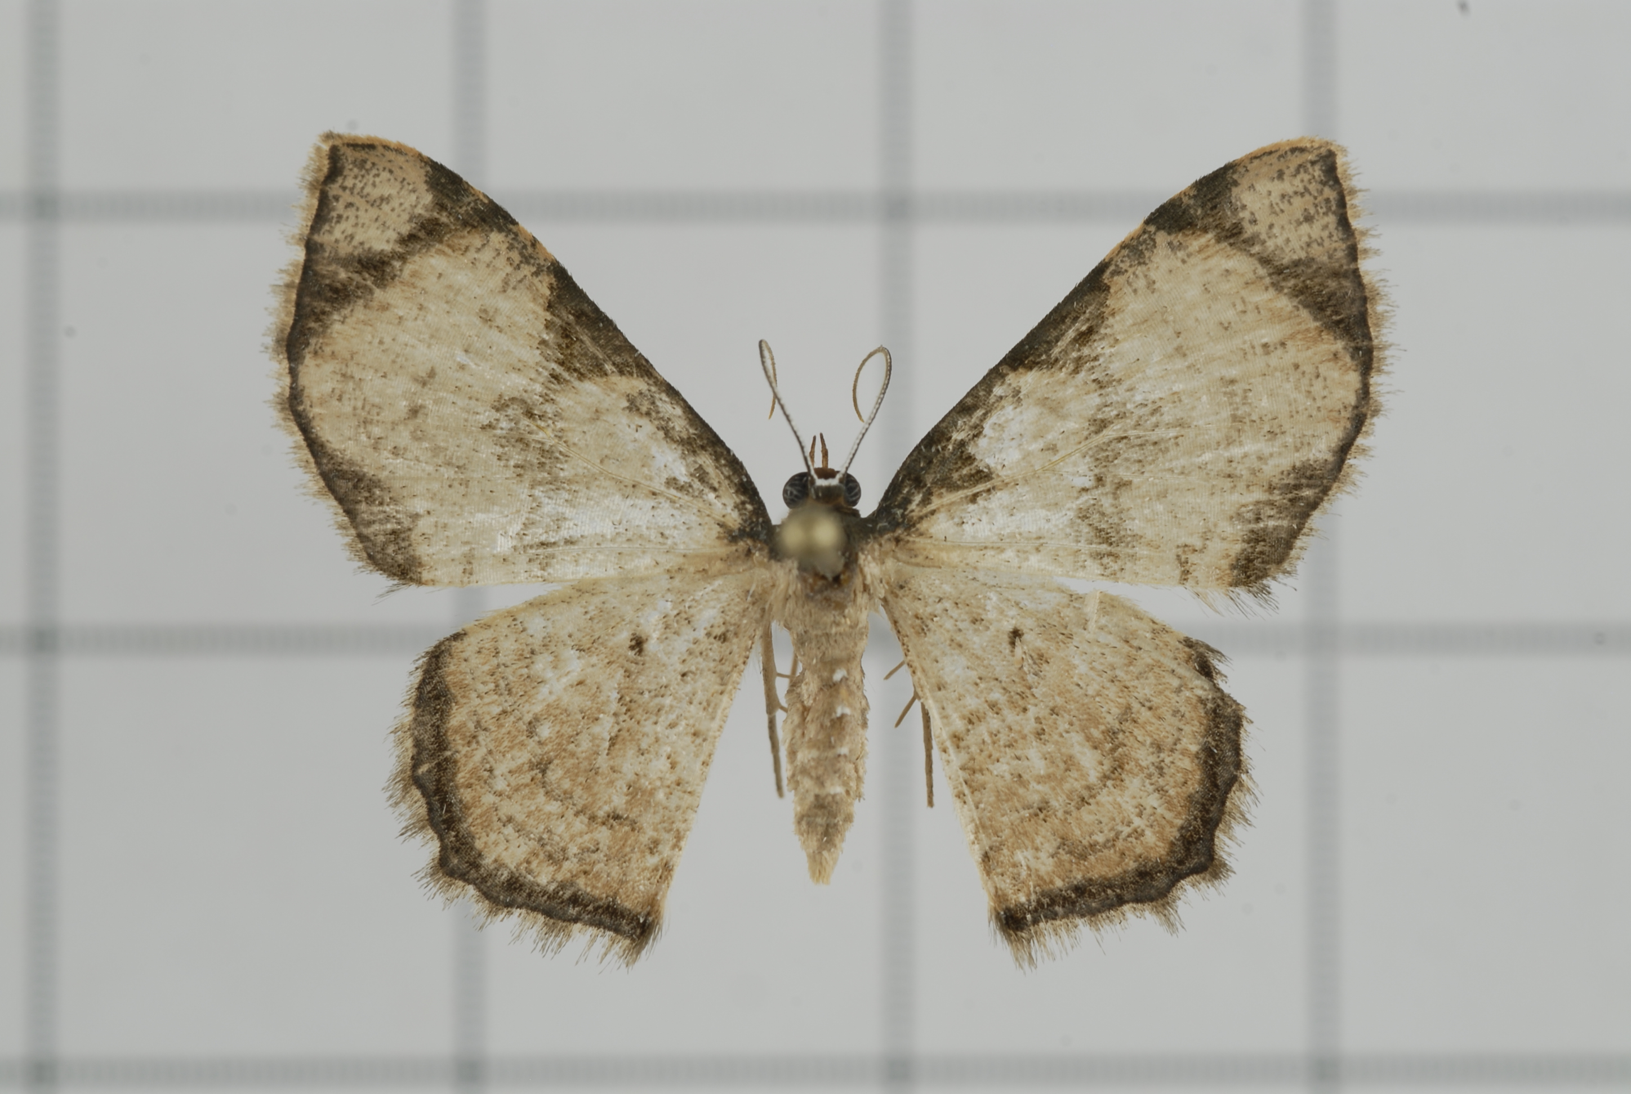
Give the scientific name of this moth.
Chalyboclydon marginata
